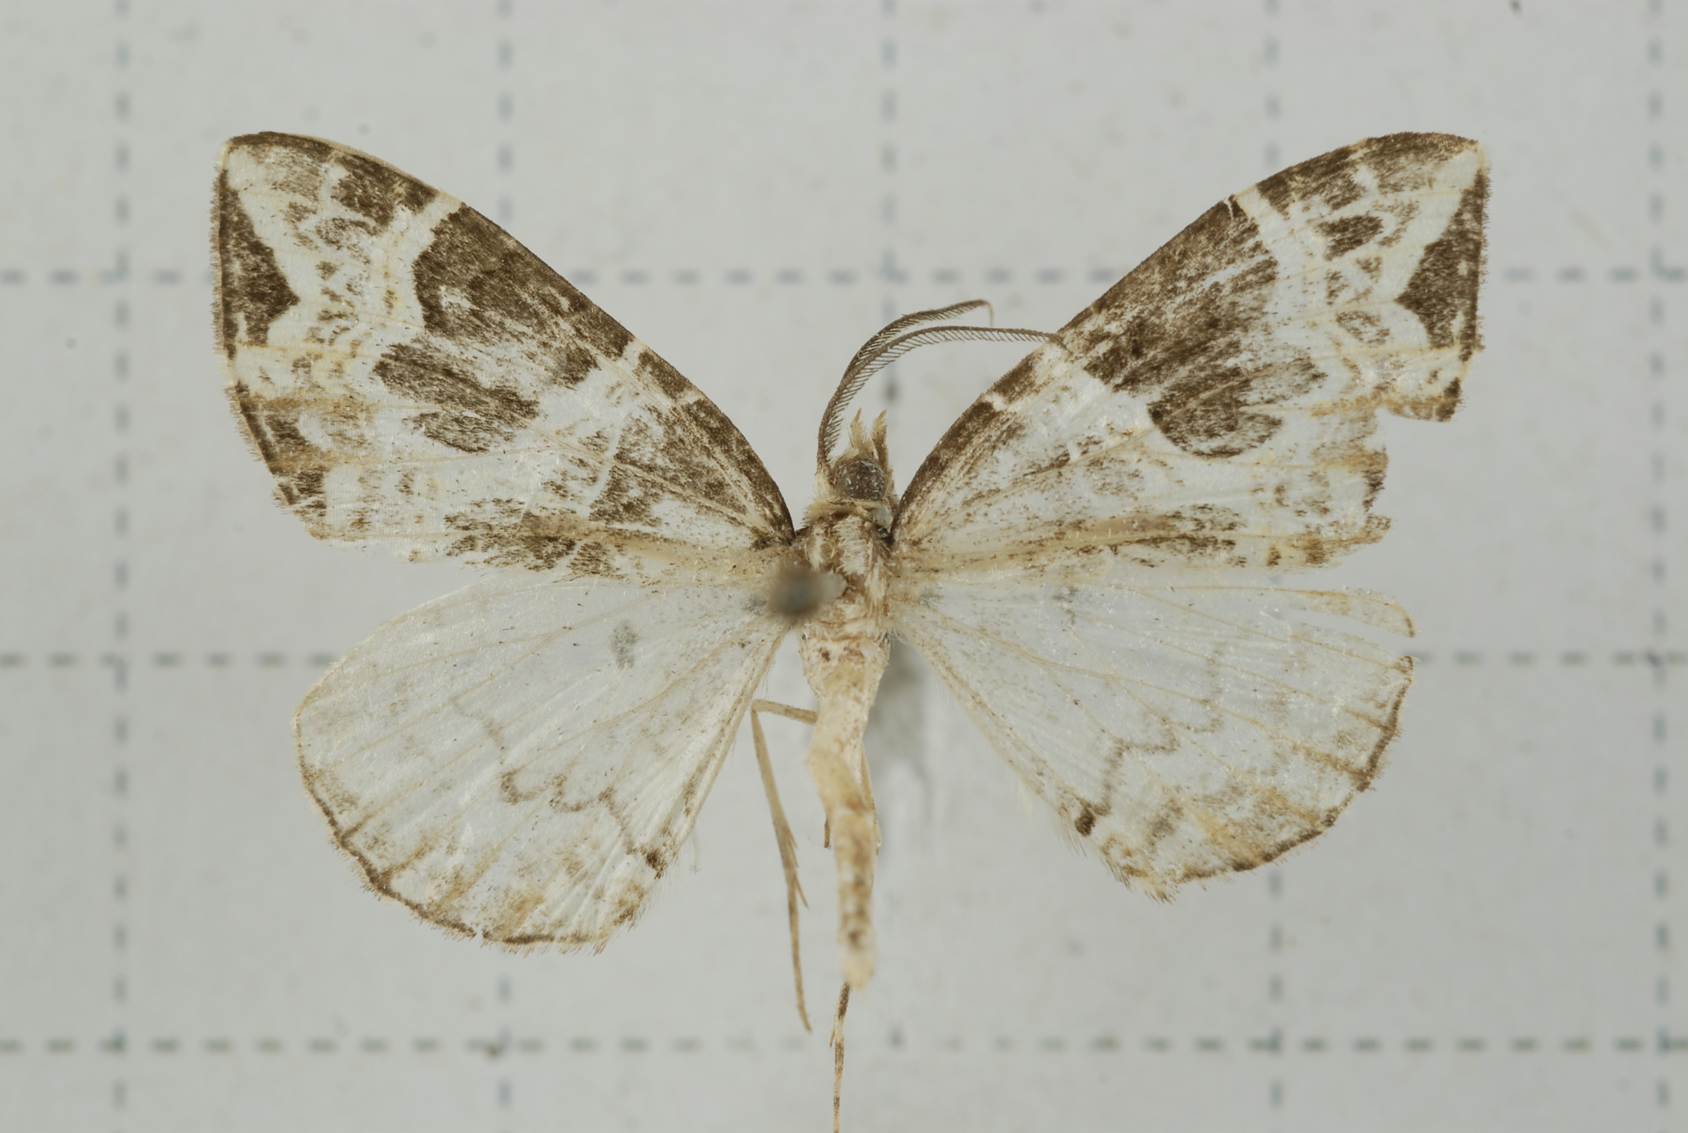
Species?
Eustroma contorta
